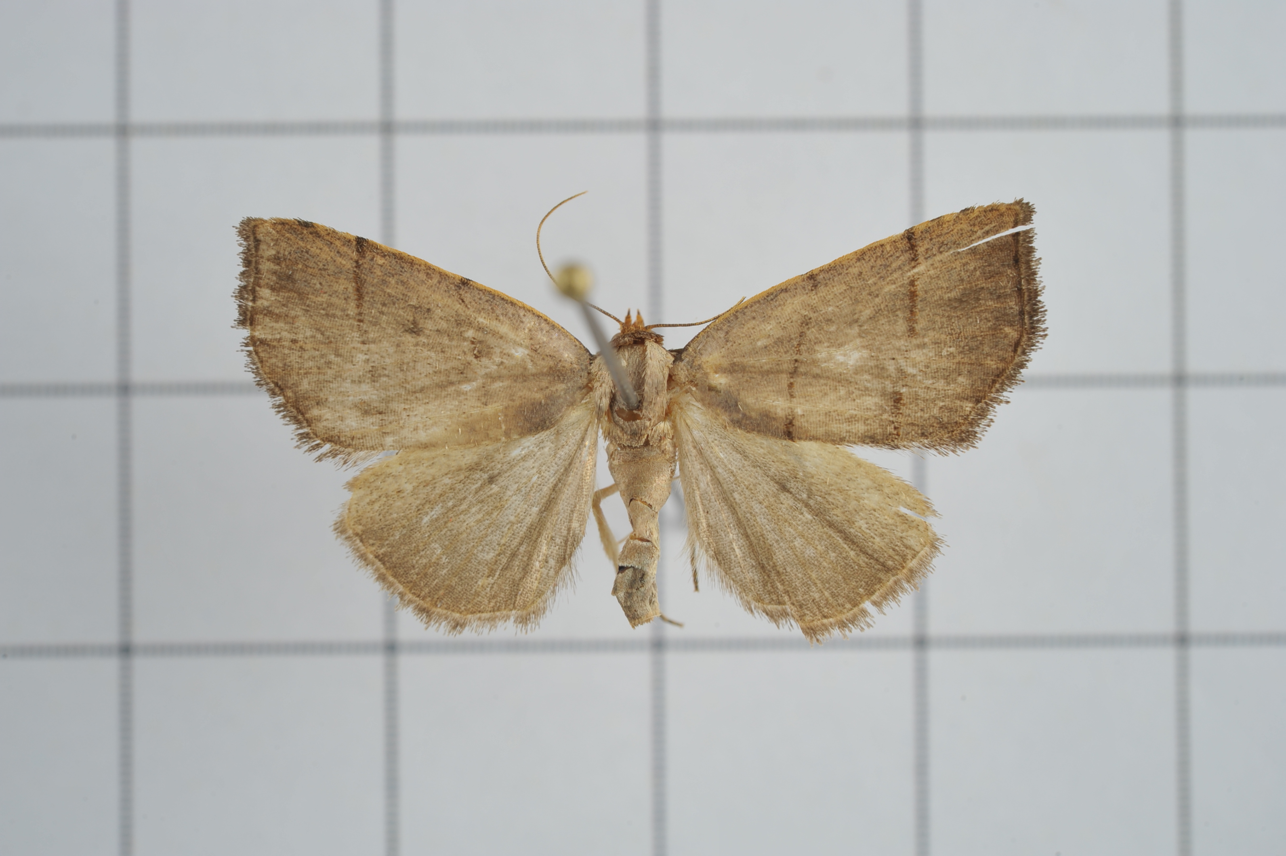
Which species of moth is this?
Plecoptera siderogramma
